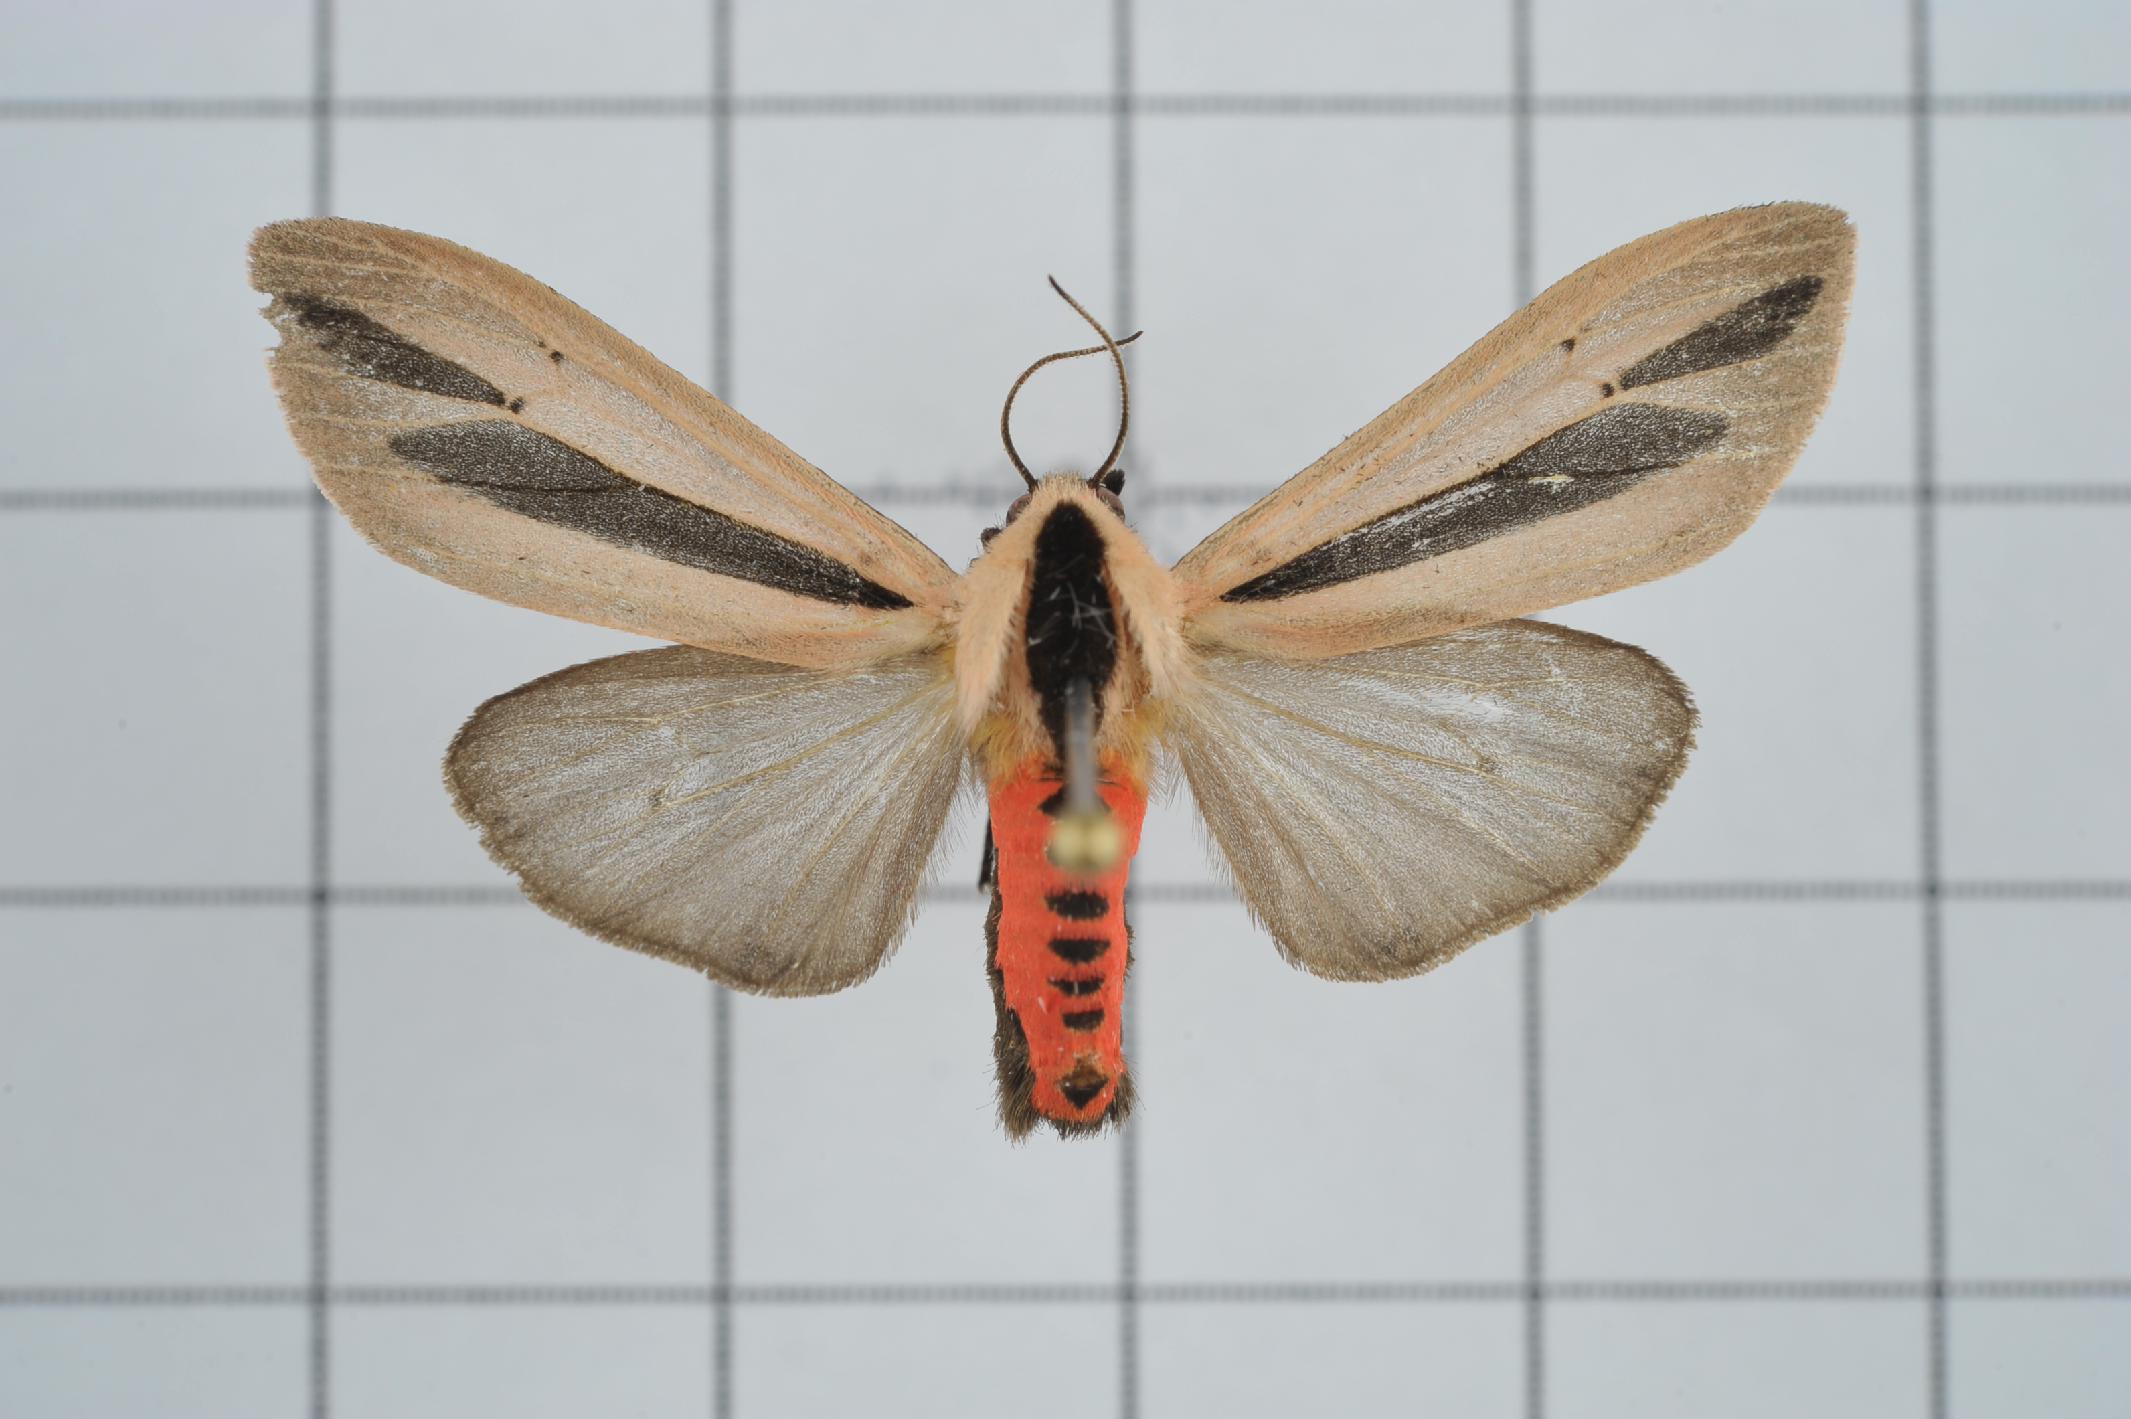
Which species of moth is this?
Creatonotos gangis
